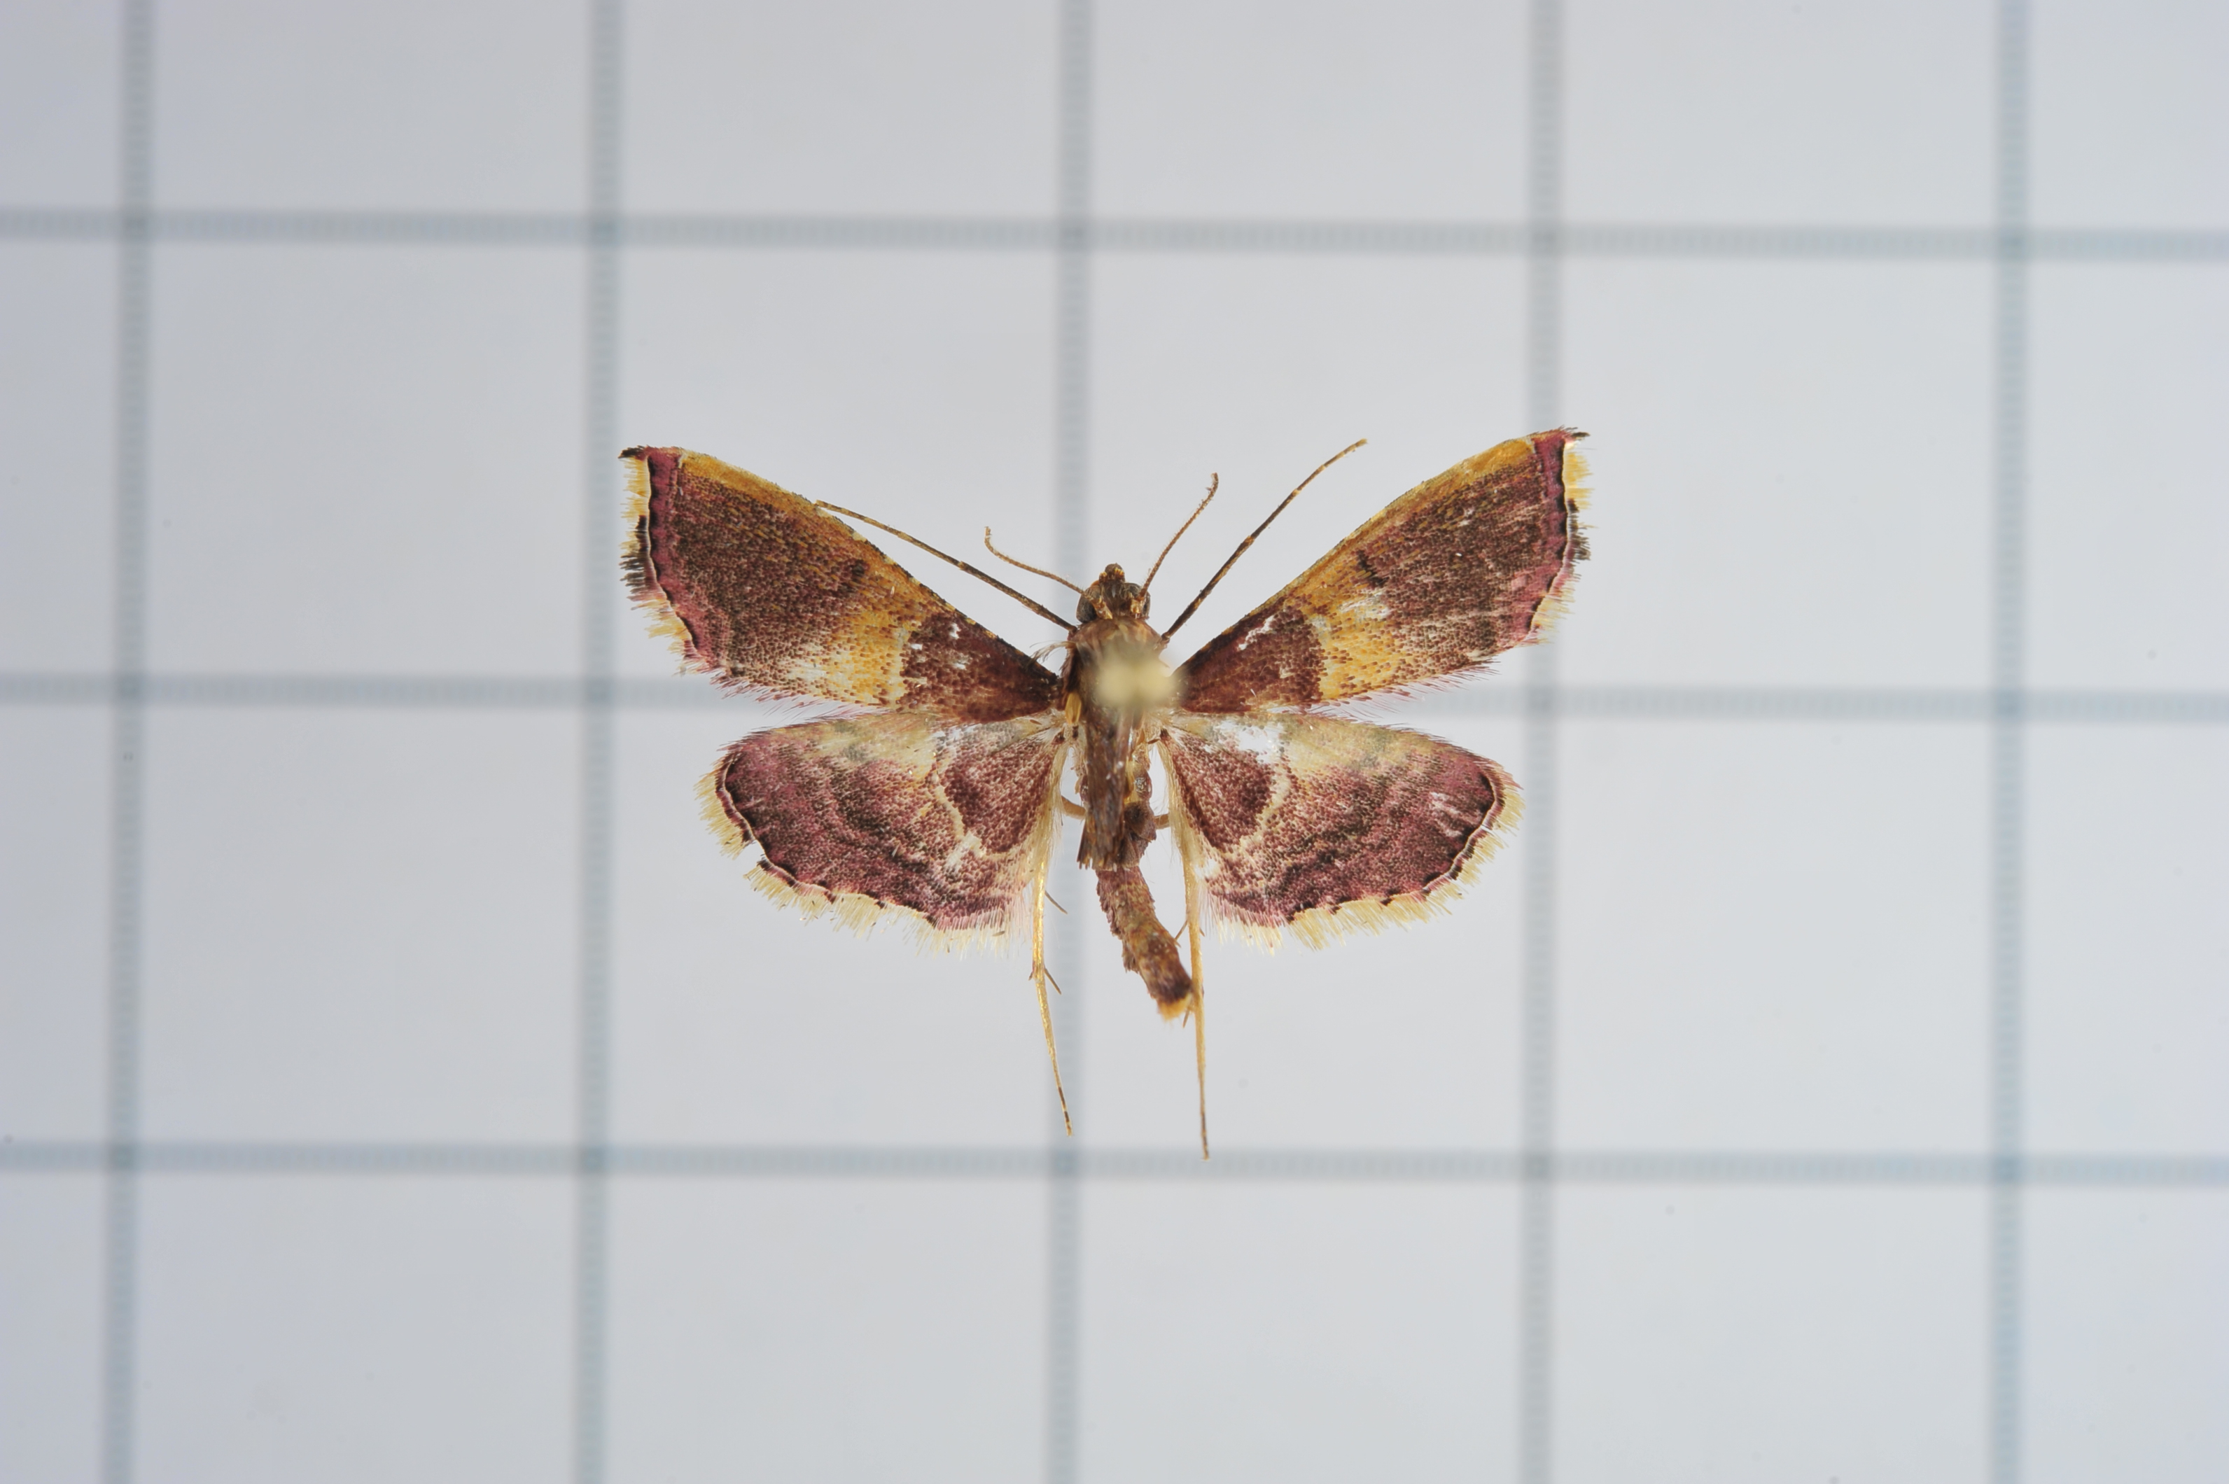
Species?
Endotricha olivacealis
